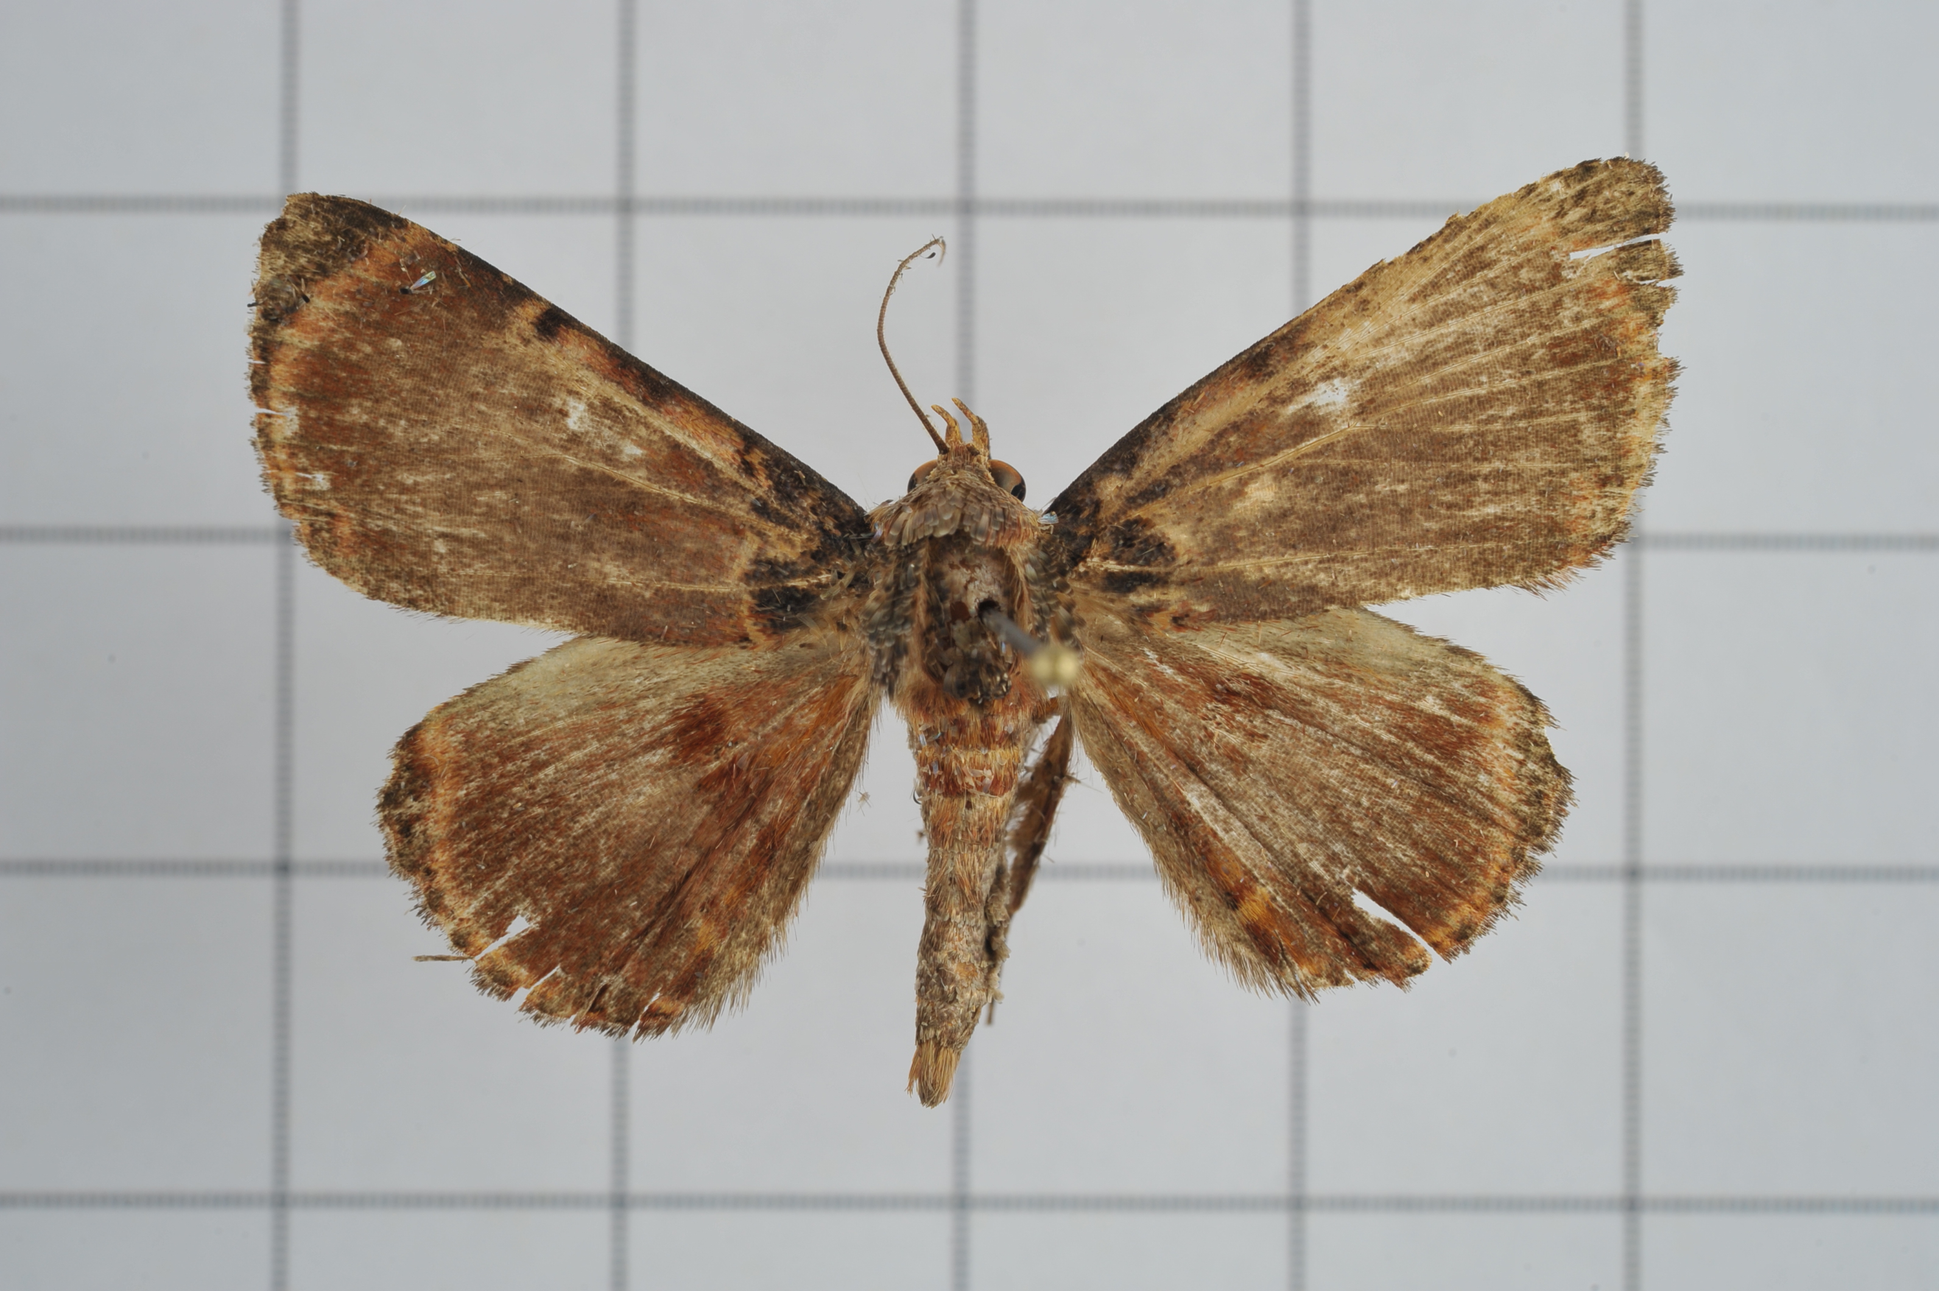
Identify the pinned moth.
Diomea lignicolora
